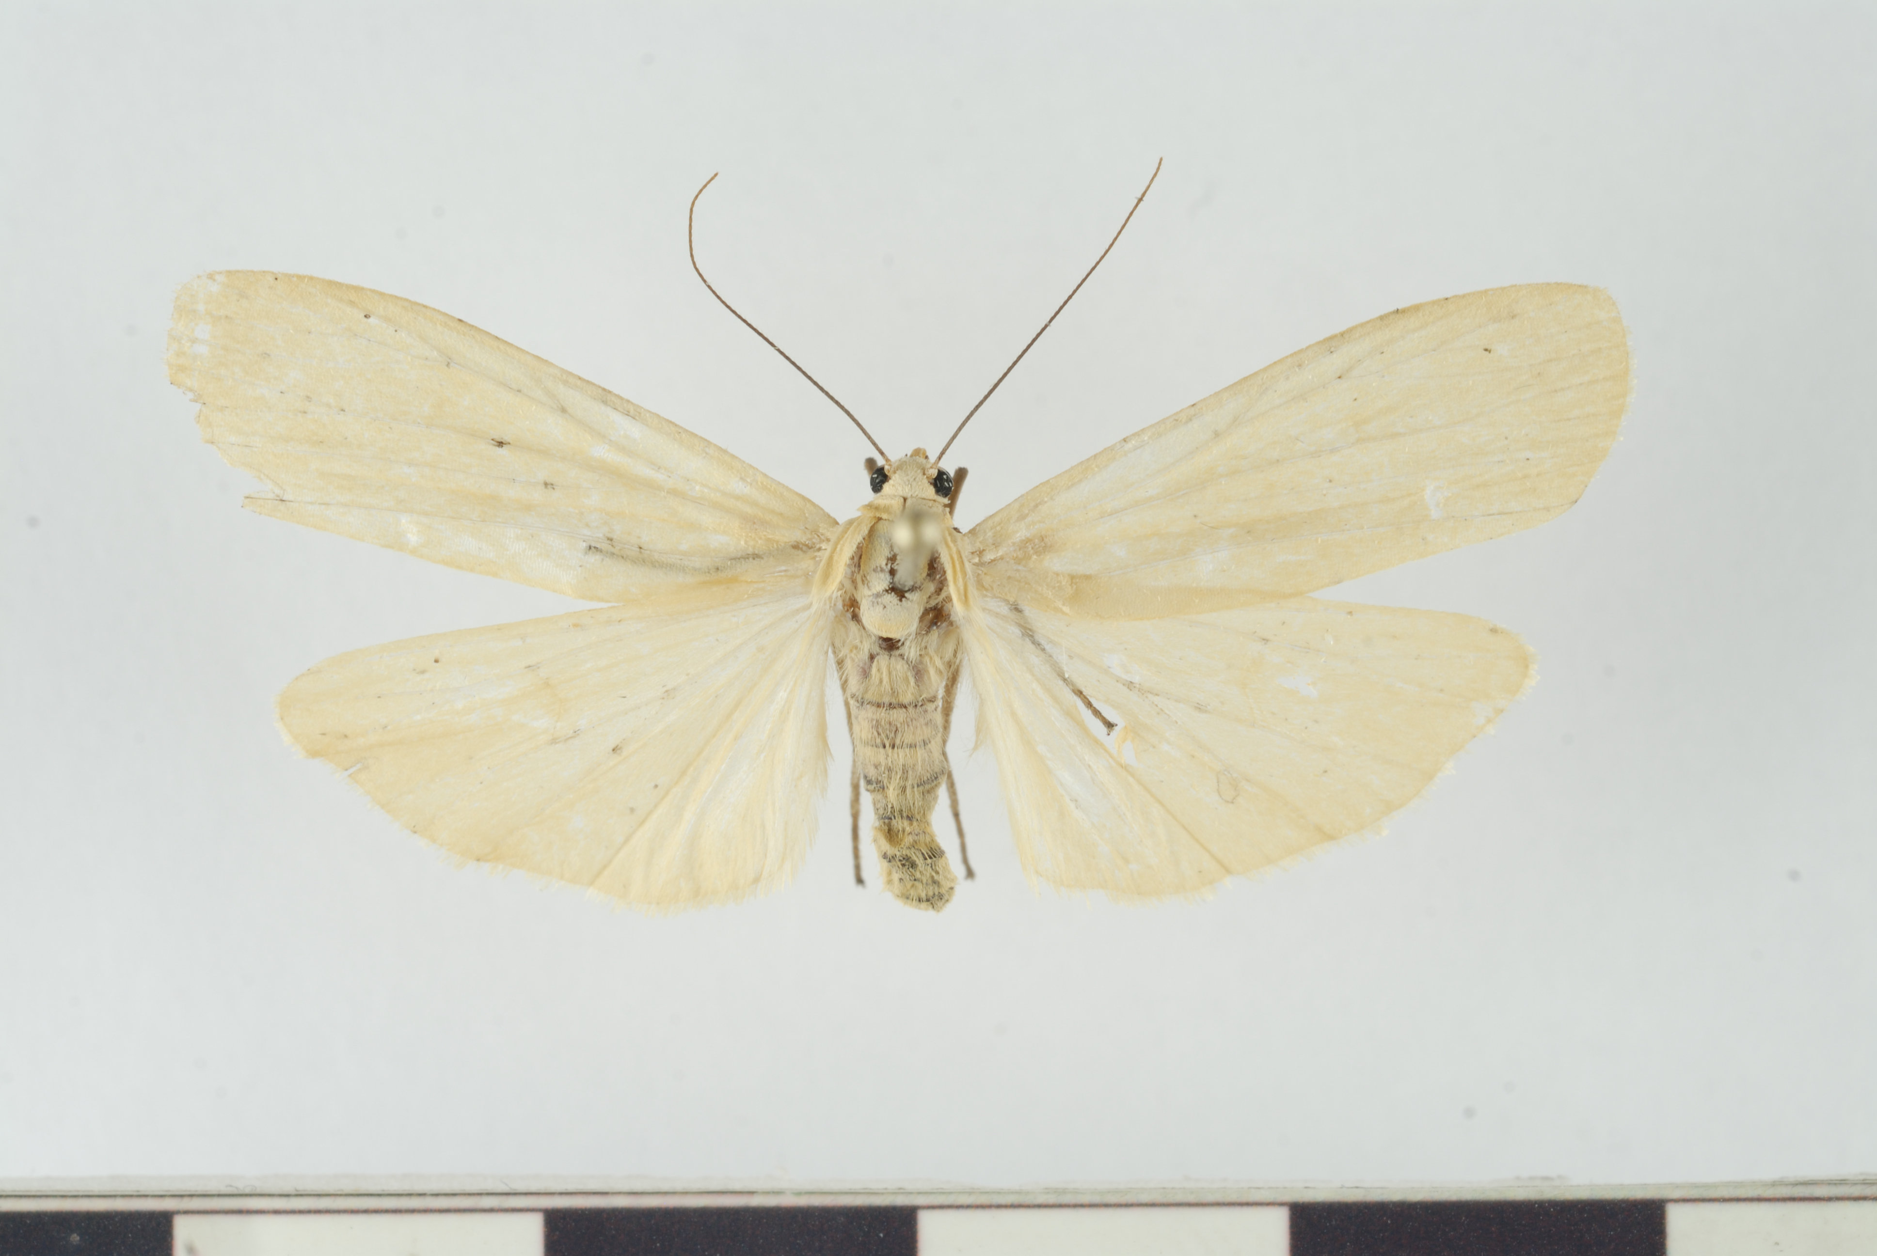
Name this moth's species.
Katha magnata magnata
